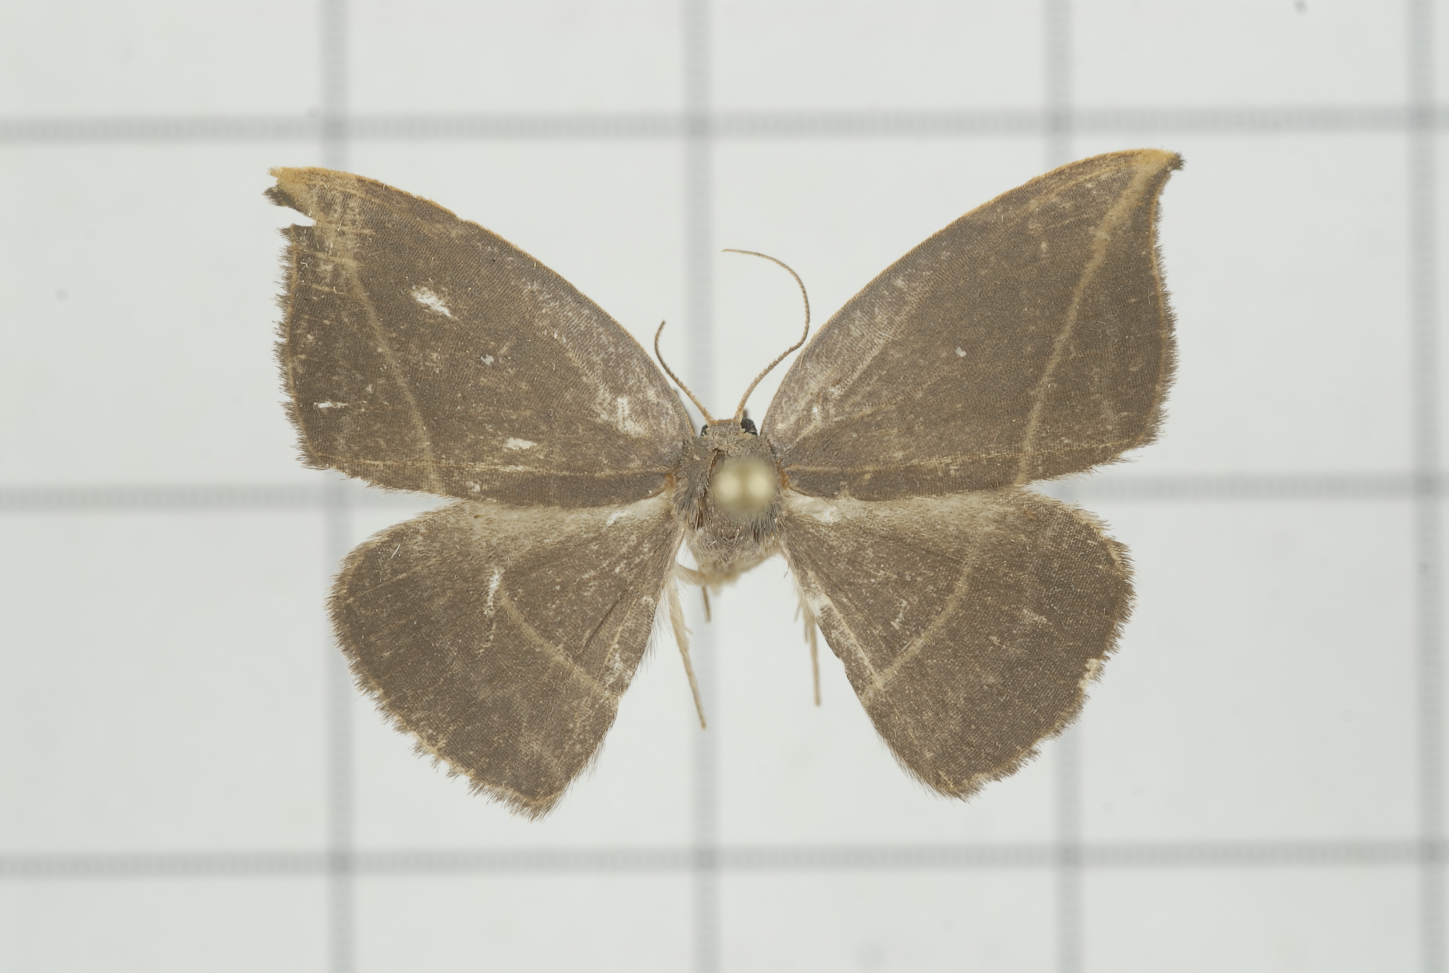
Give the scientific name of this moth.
Microblepsis rugosa
